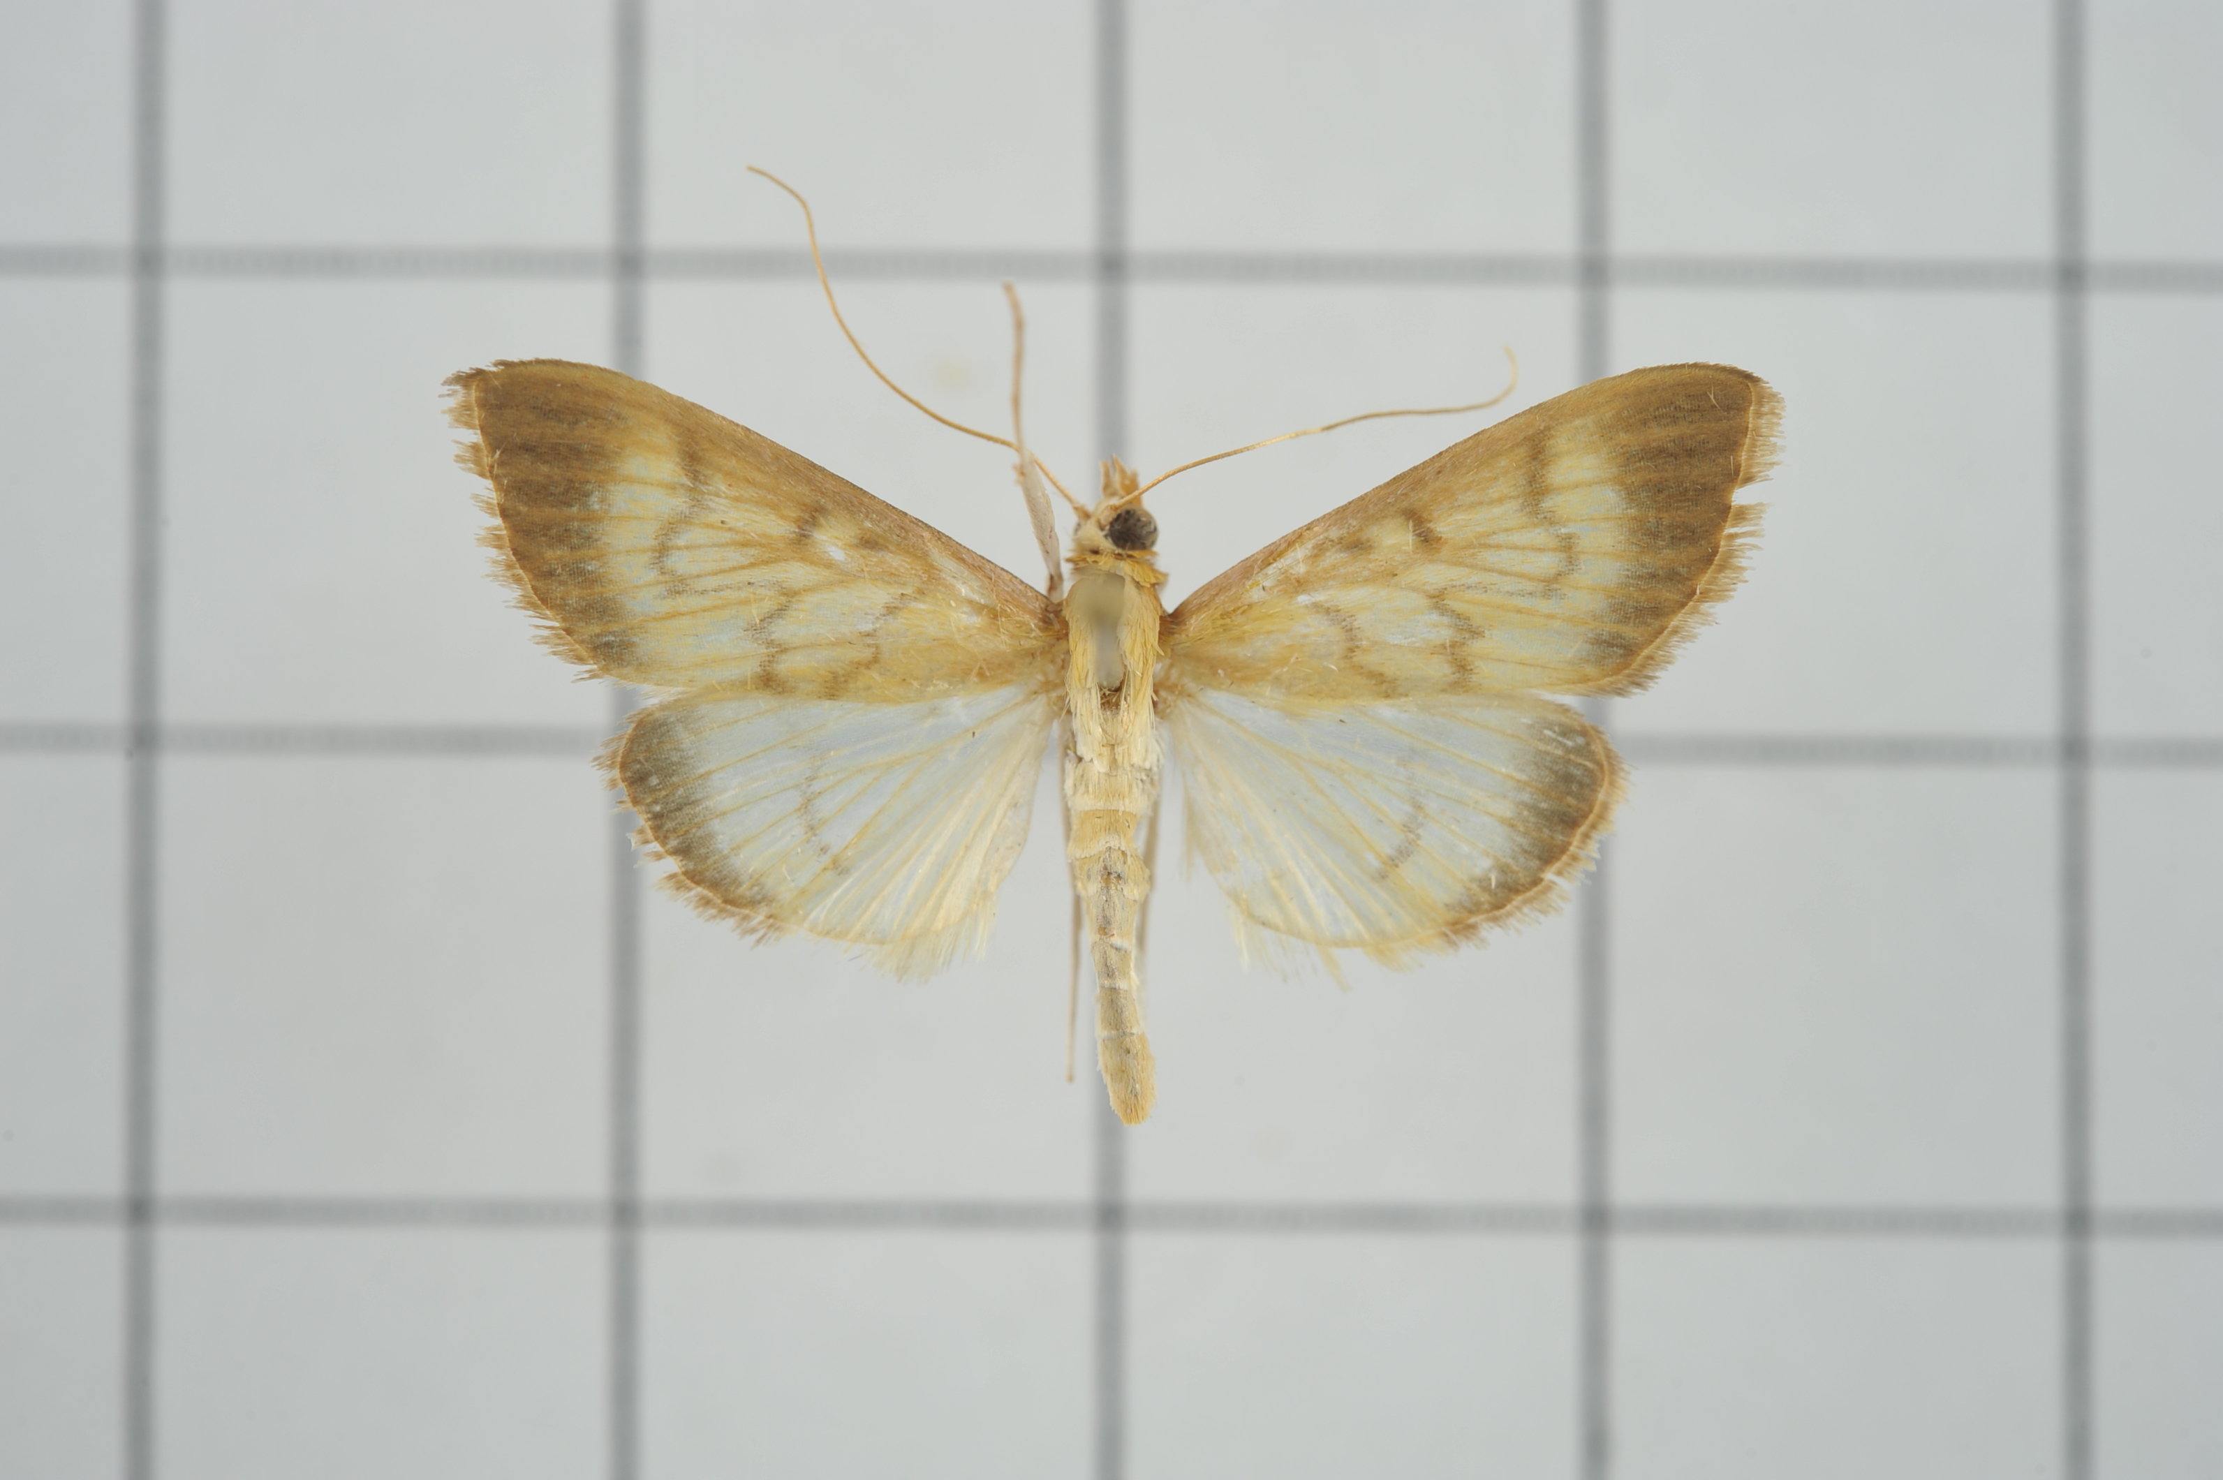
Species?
Crypsiptya coclesalis
